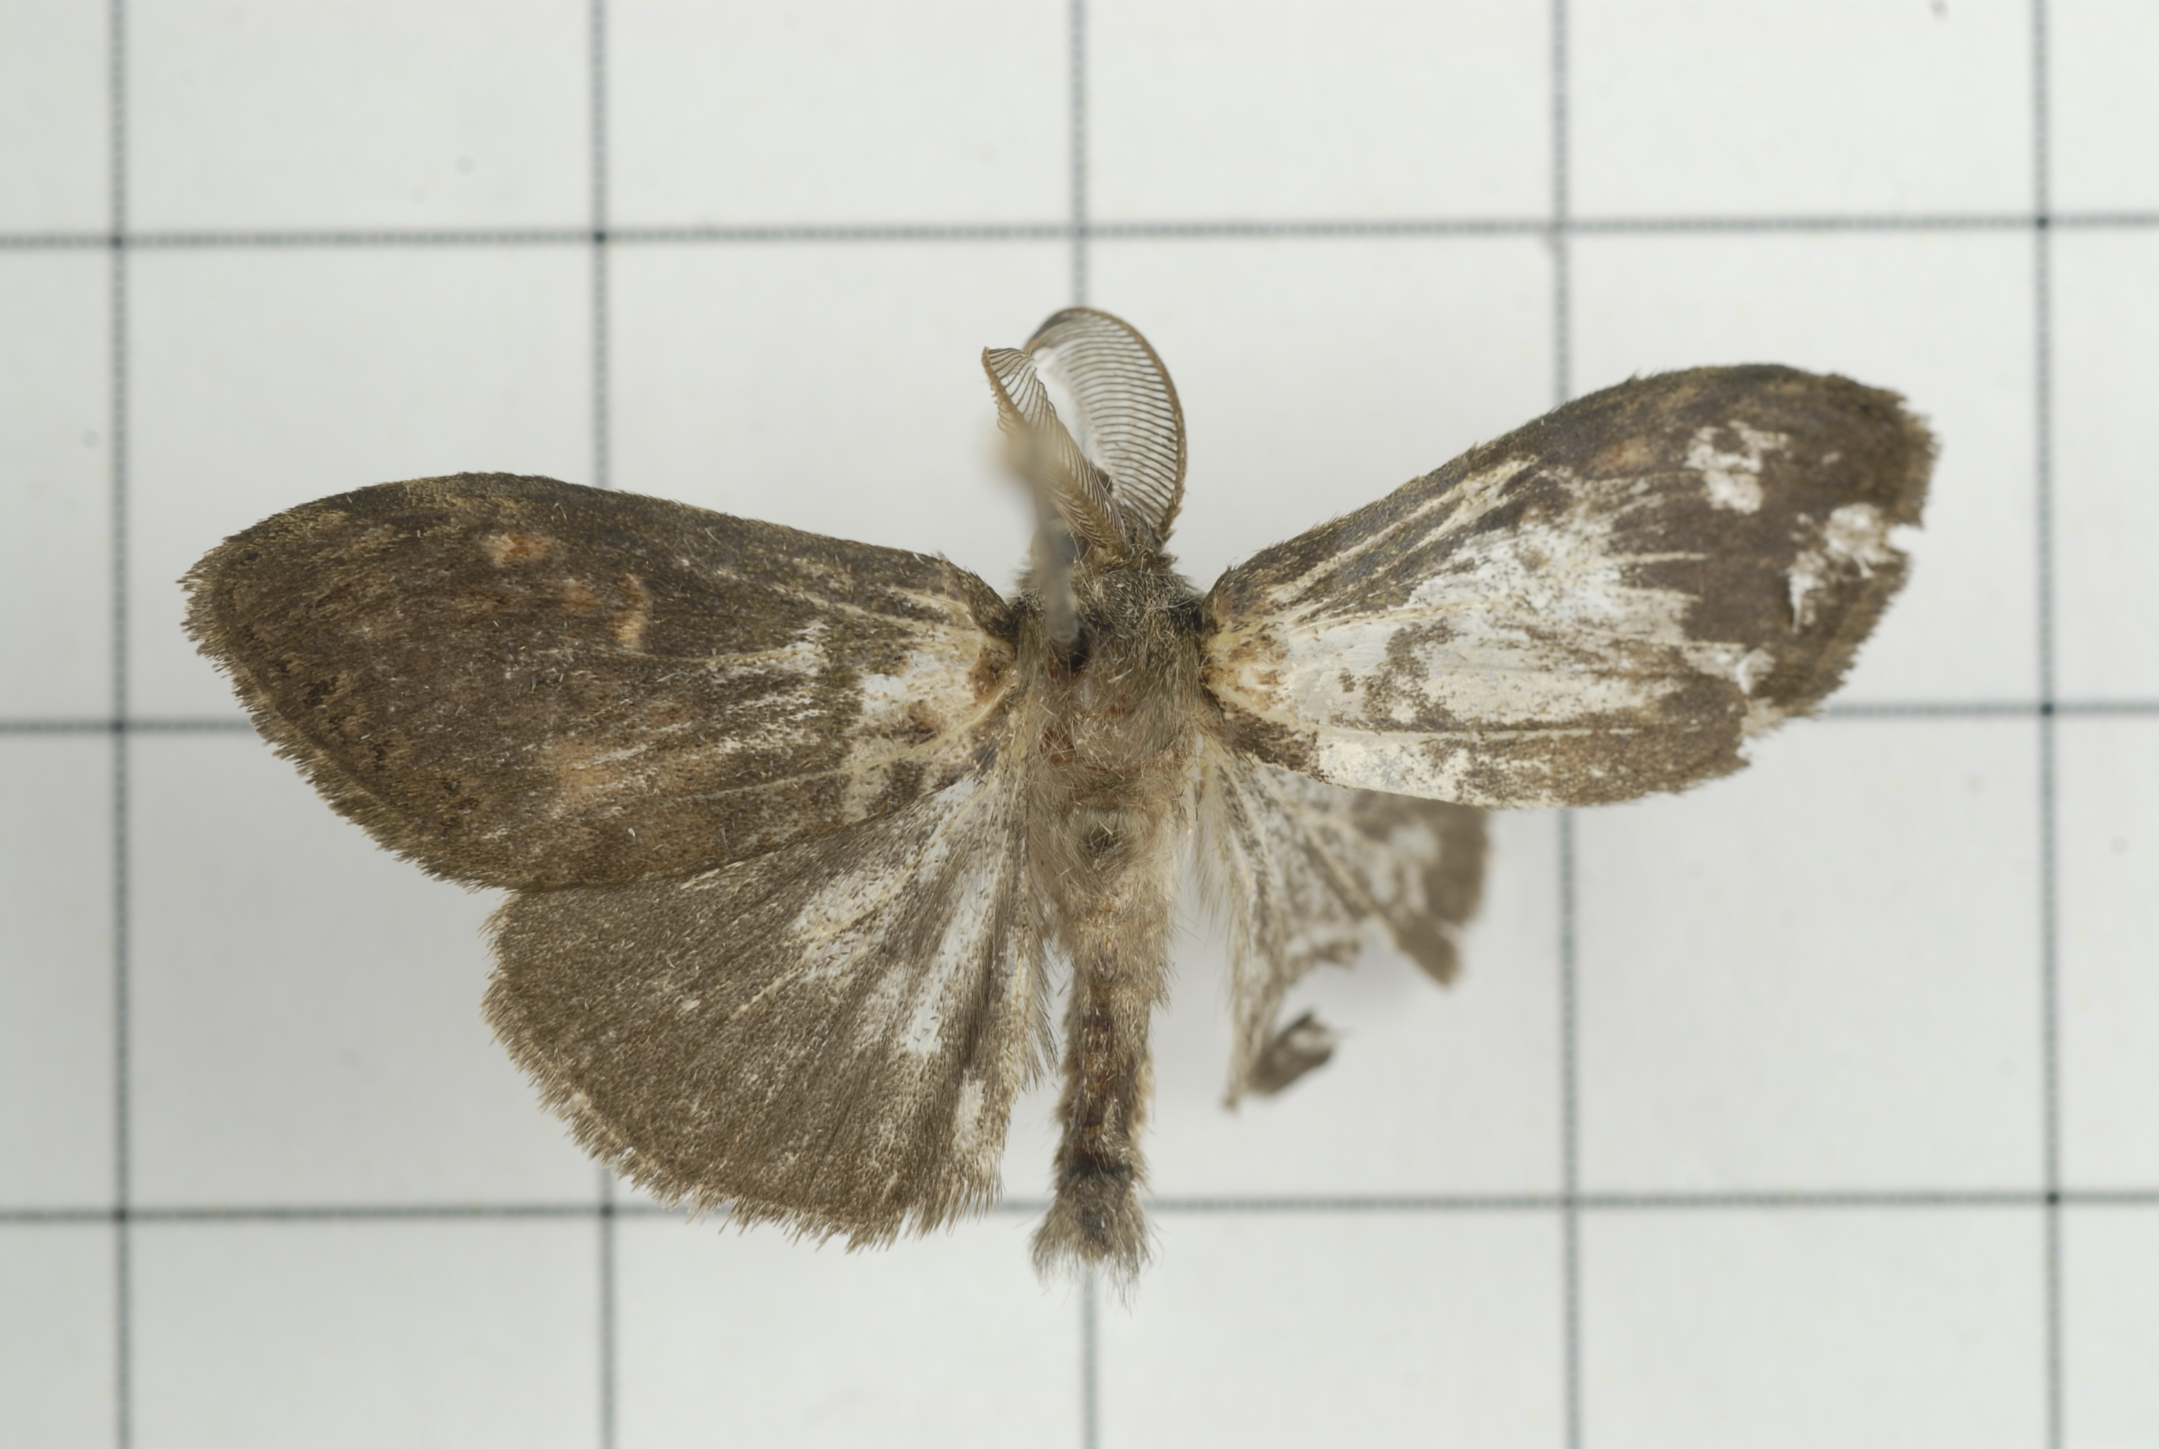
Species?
Ilema kosemponica
